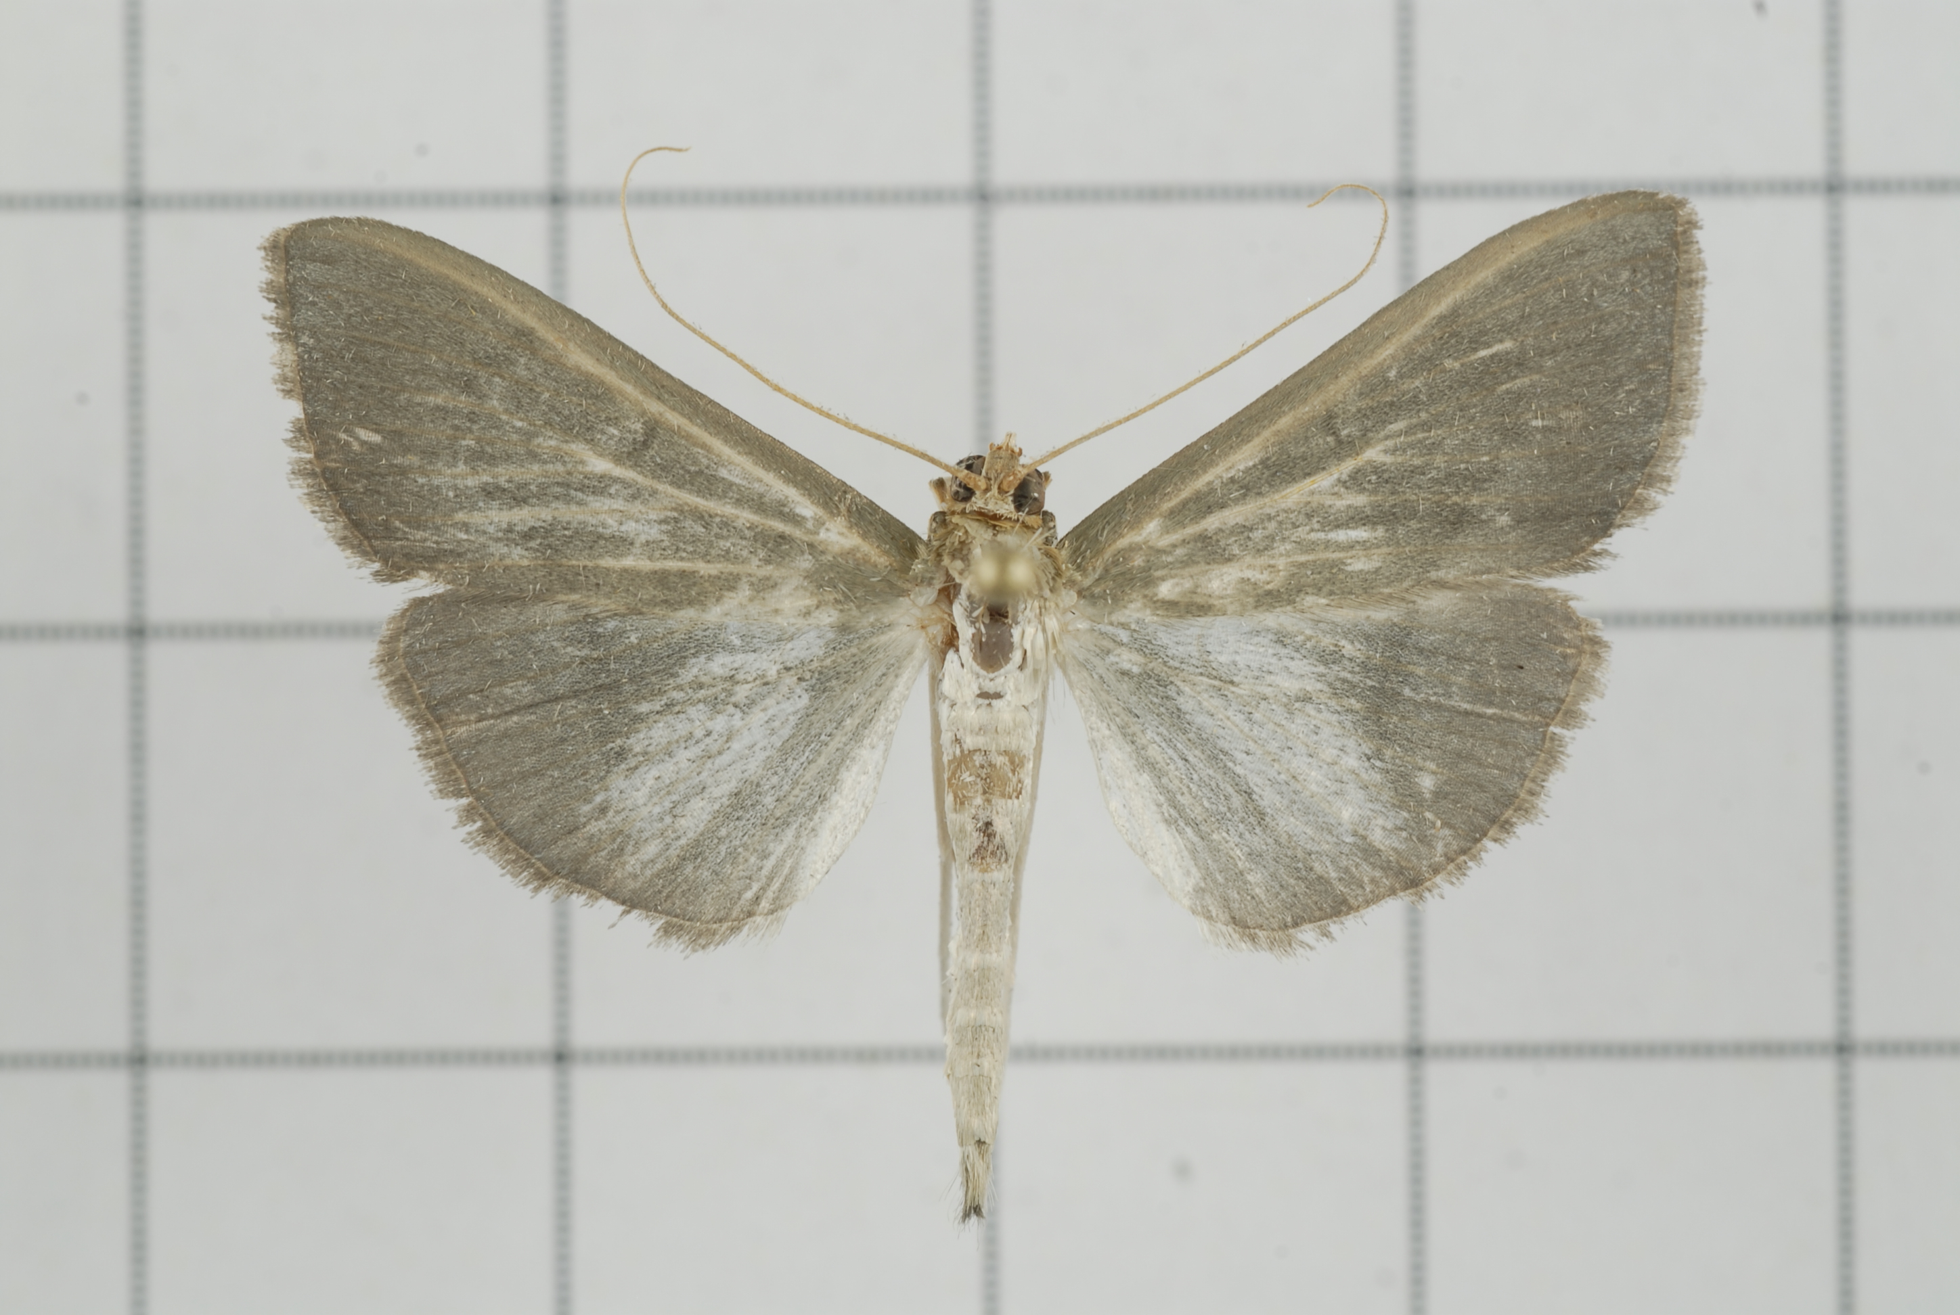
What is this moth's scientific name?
Glauconoe deductalis
